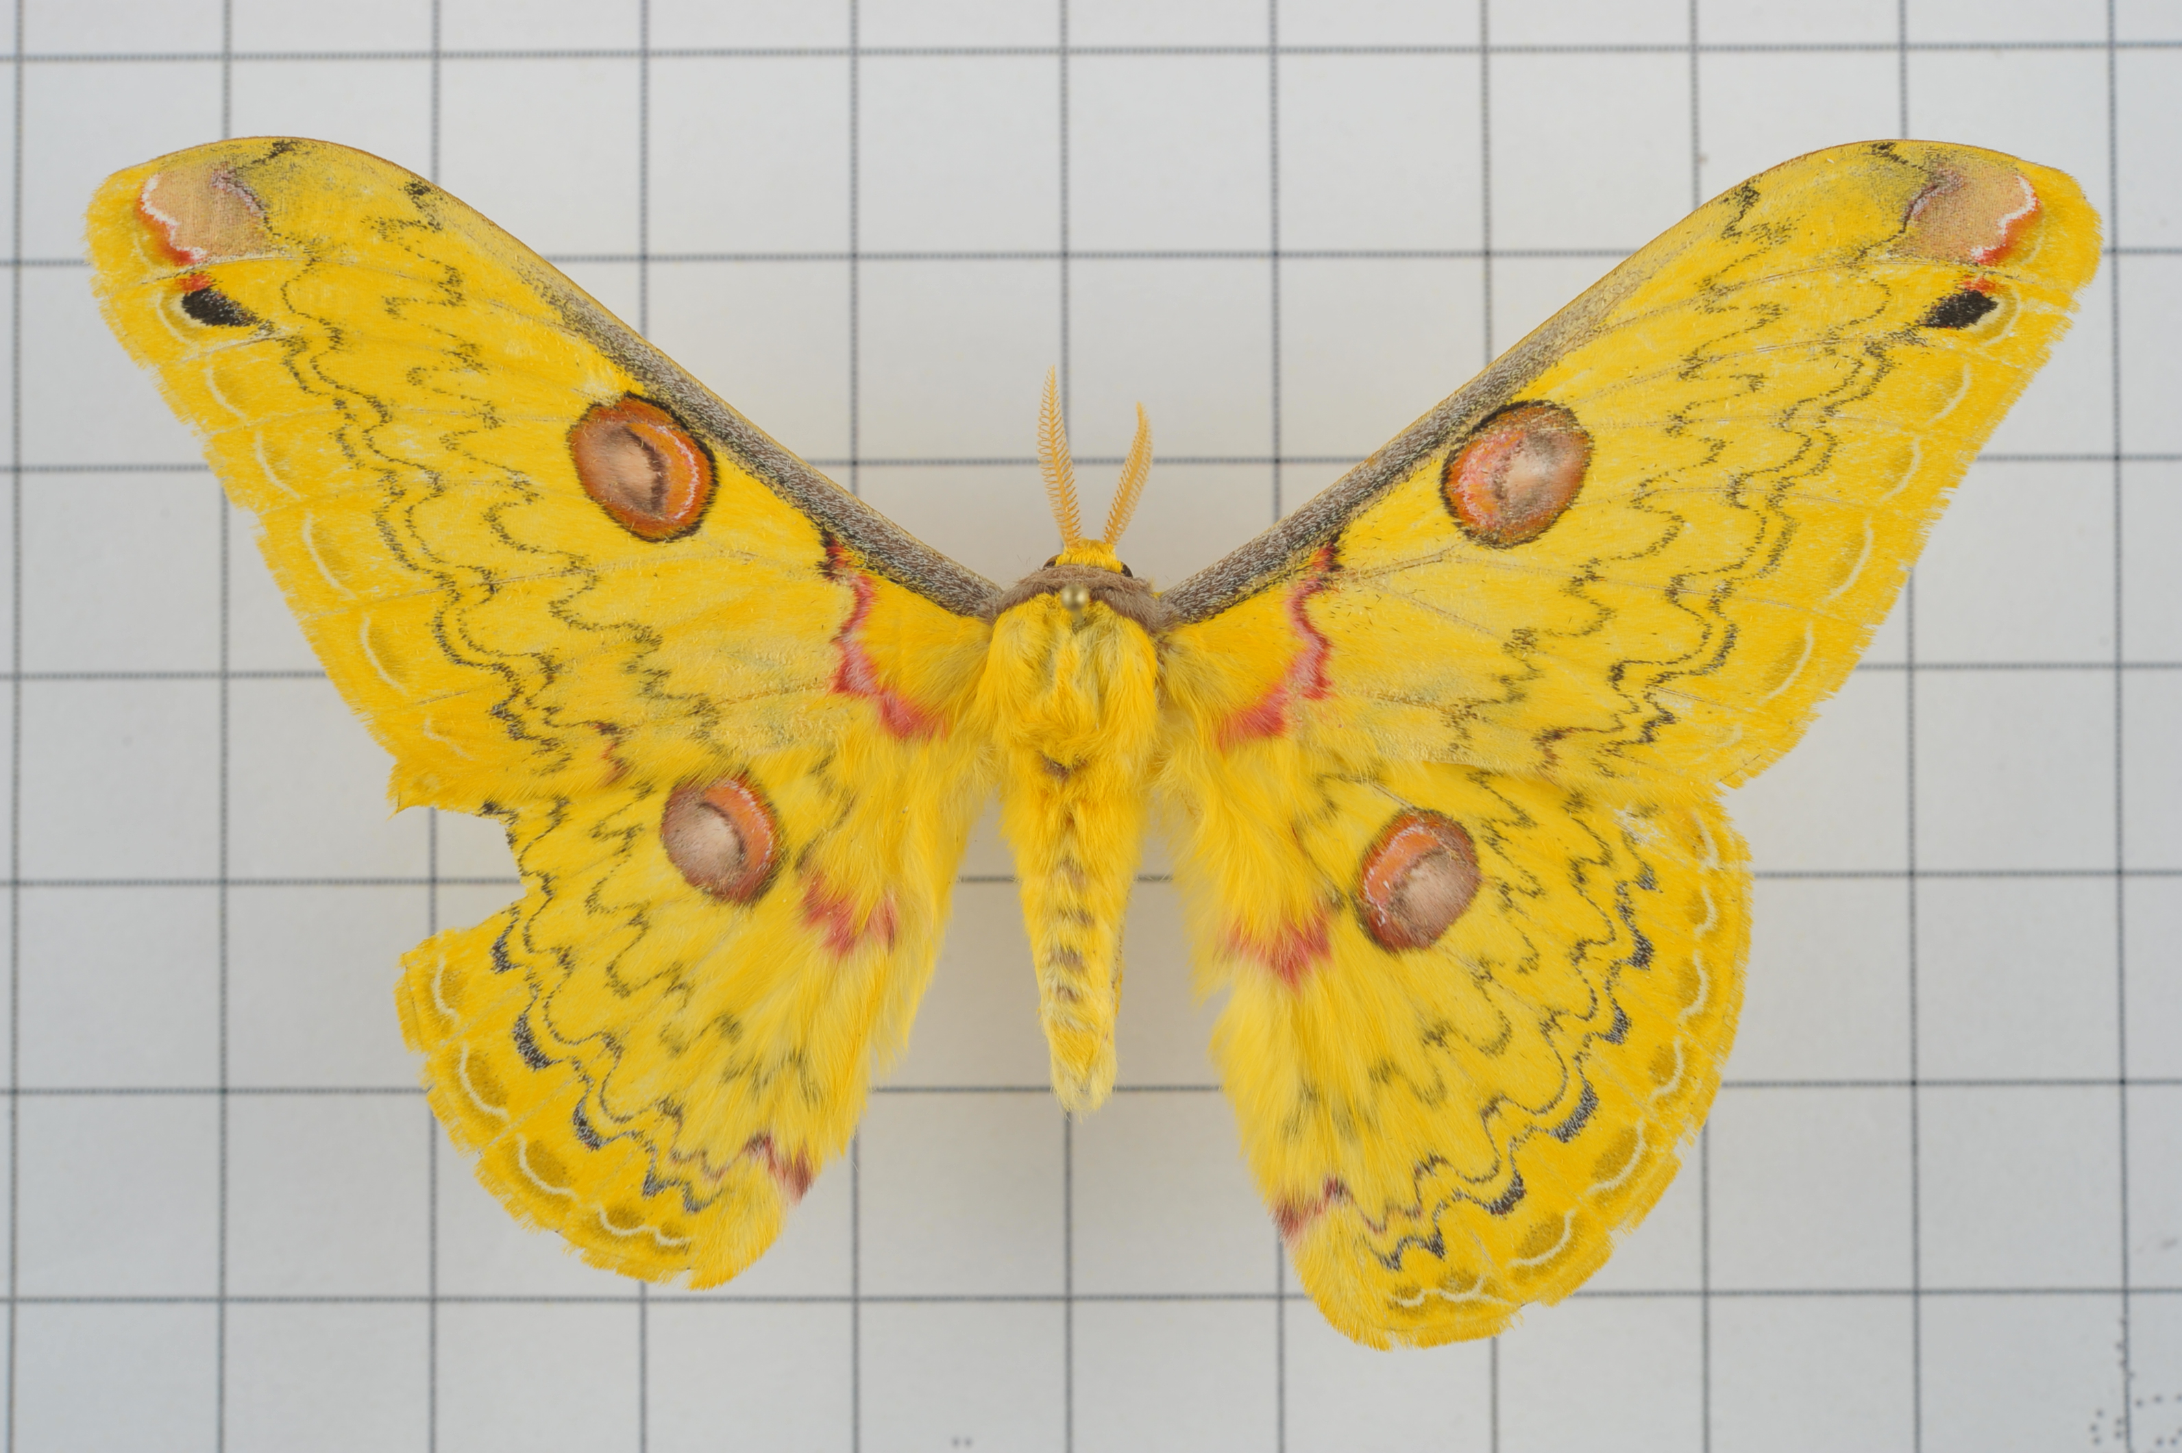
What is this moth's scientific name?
Loepa formosensis
